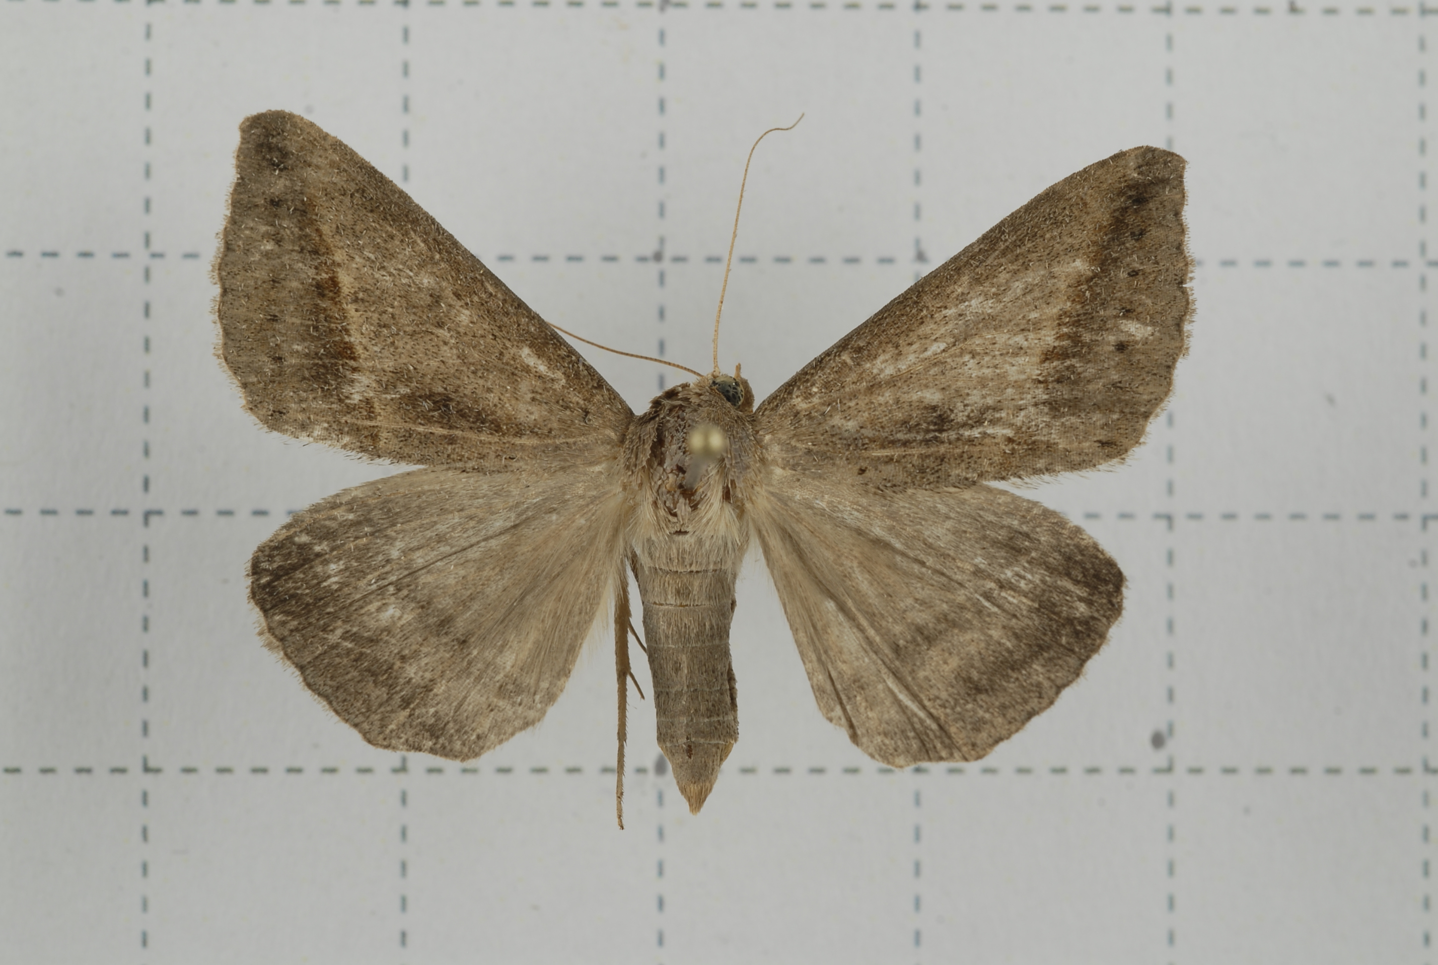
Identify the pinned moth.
Mocis frugalis
